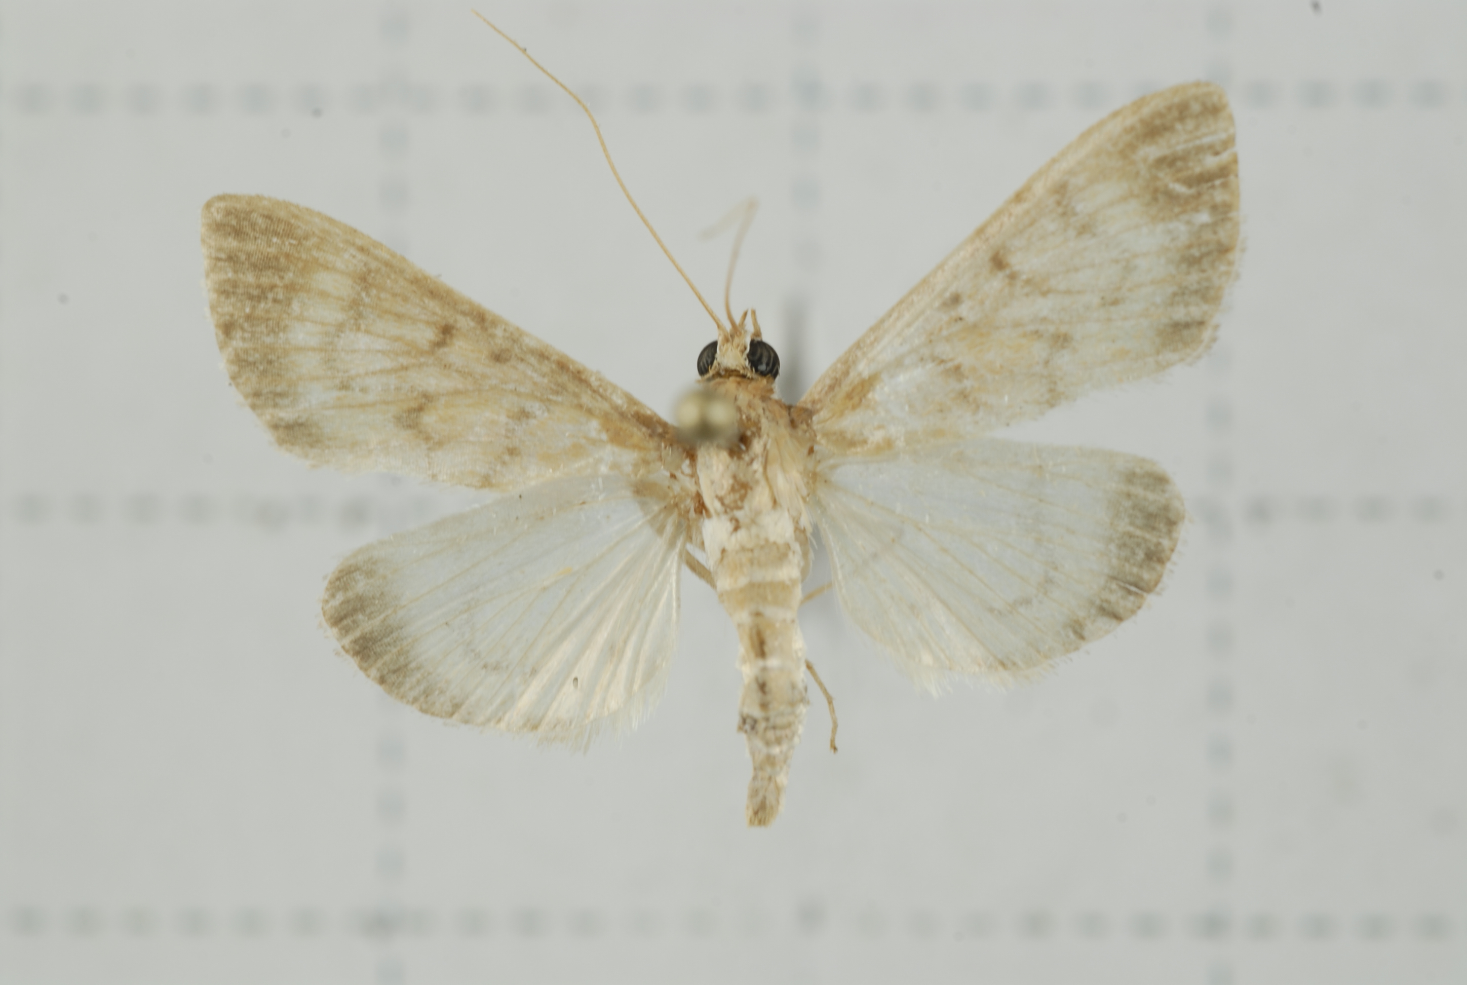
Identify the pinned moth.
Crypsiptya coclesalis
